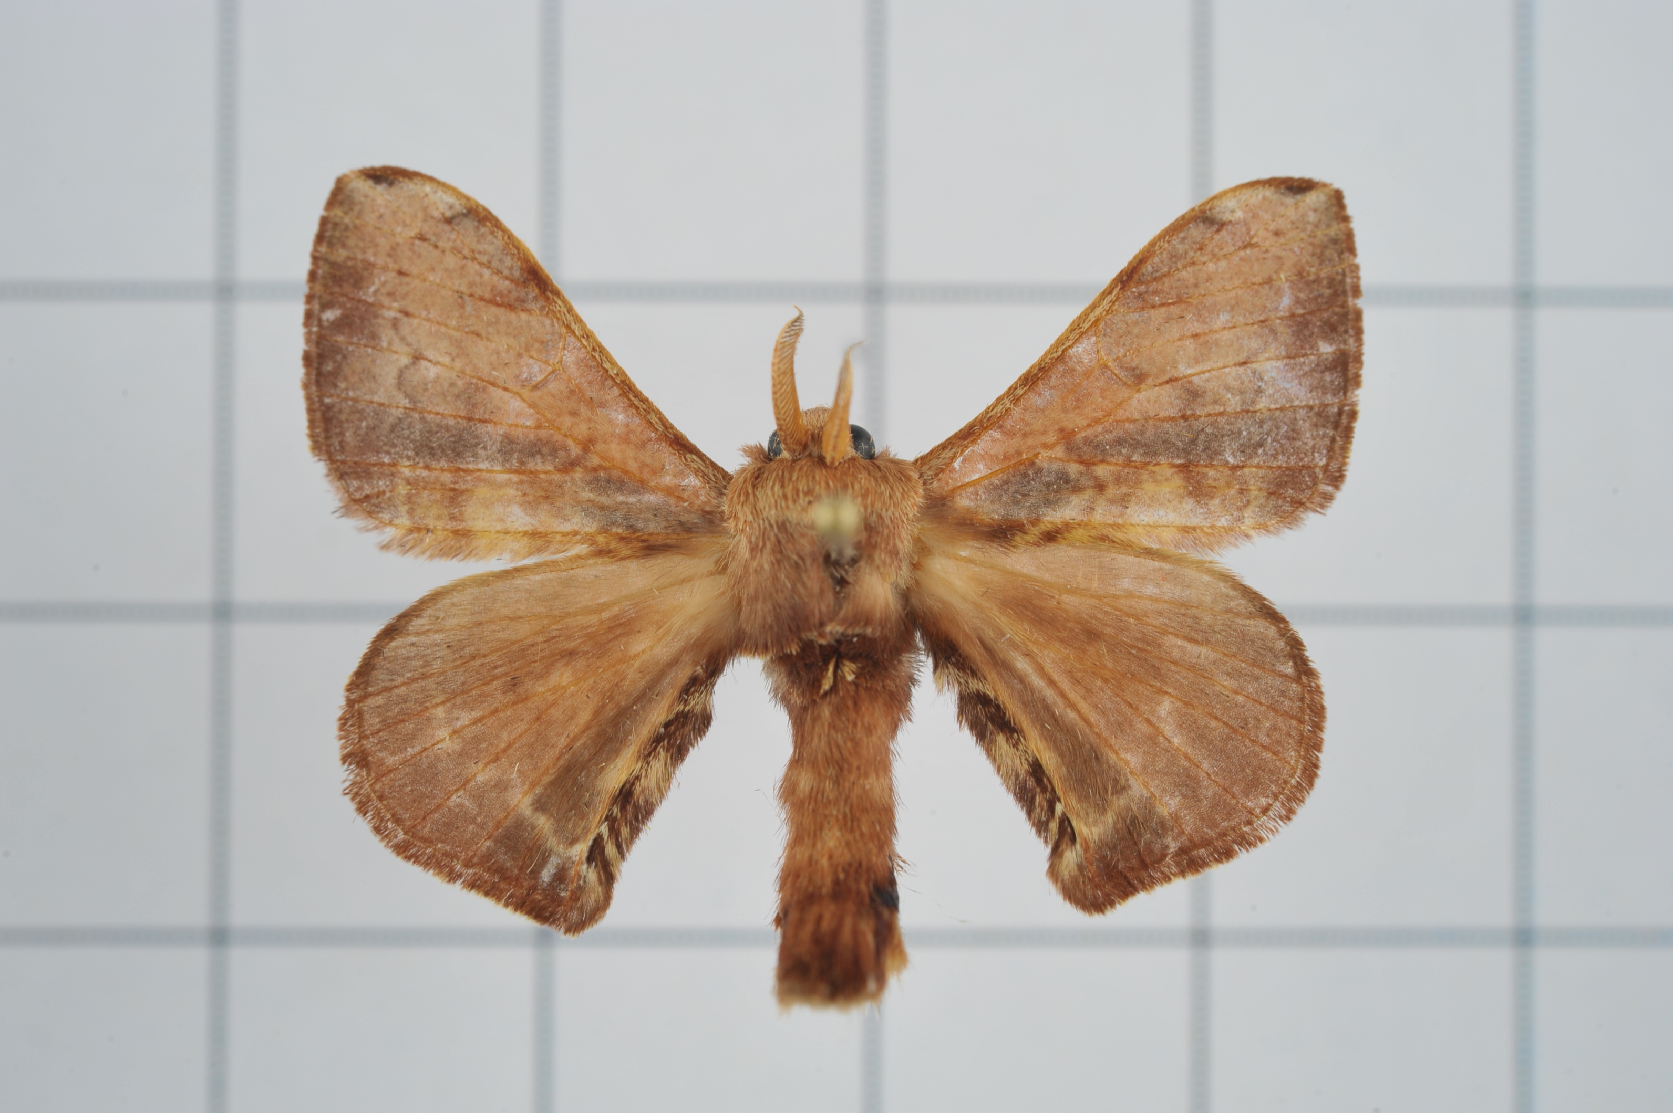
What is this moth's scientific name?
Triuncina brunnea
